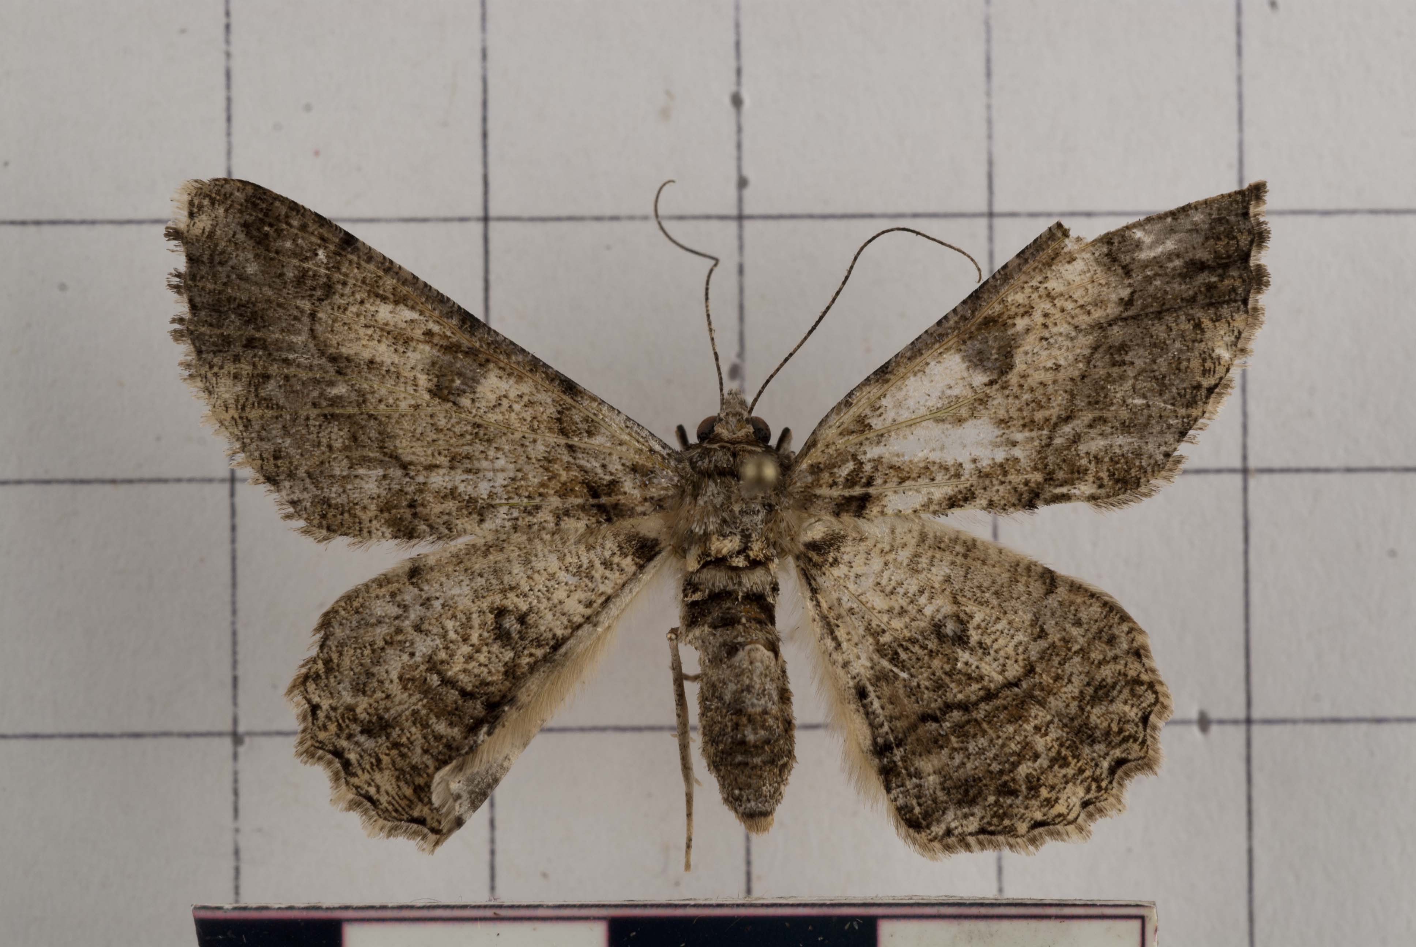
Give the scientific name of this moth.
Cleora alienaria
